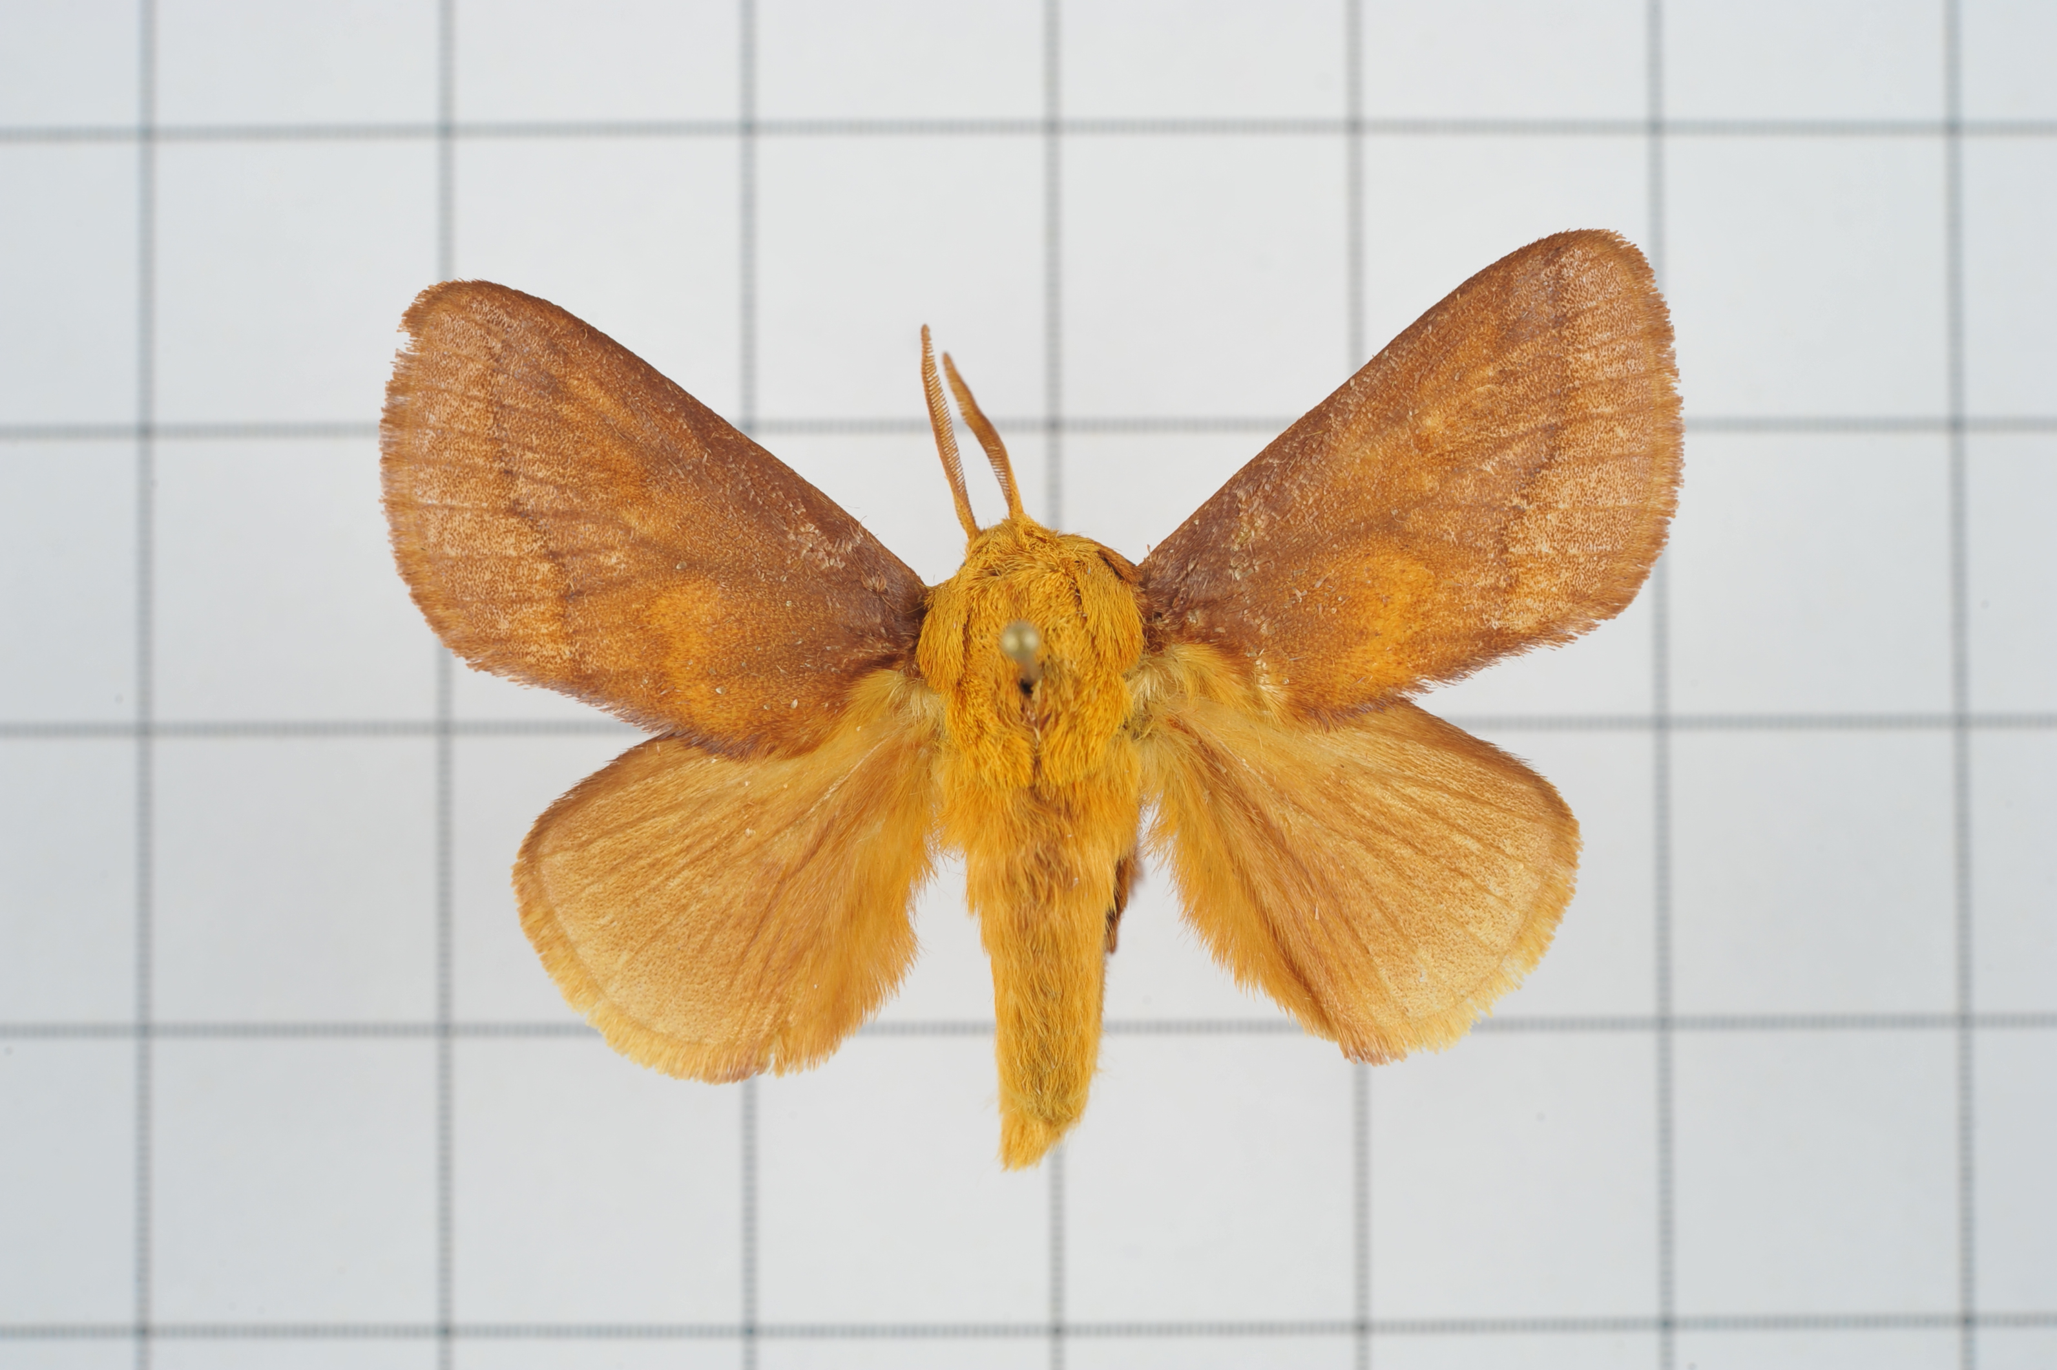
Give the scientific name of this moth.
Narosoideus flavidorsalis
